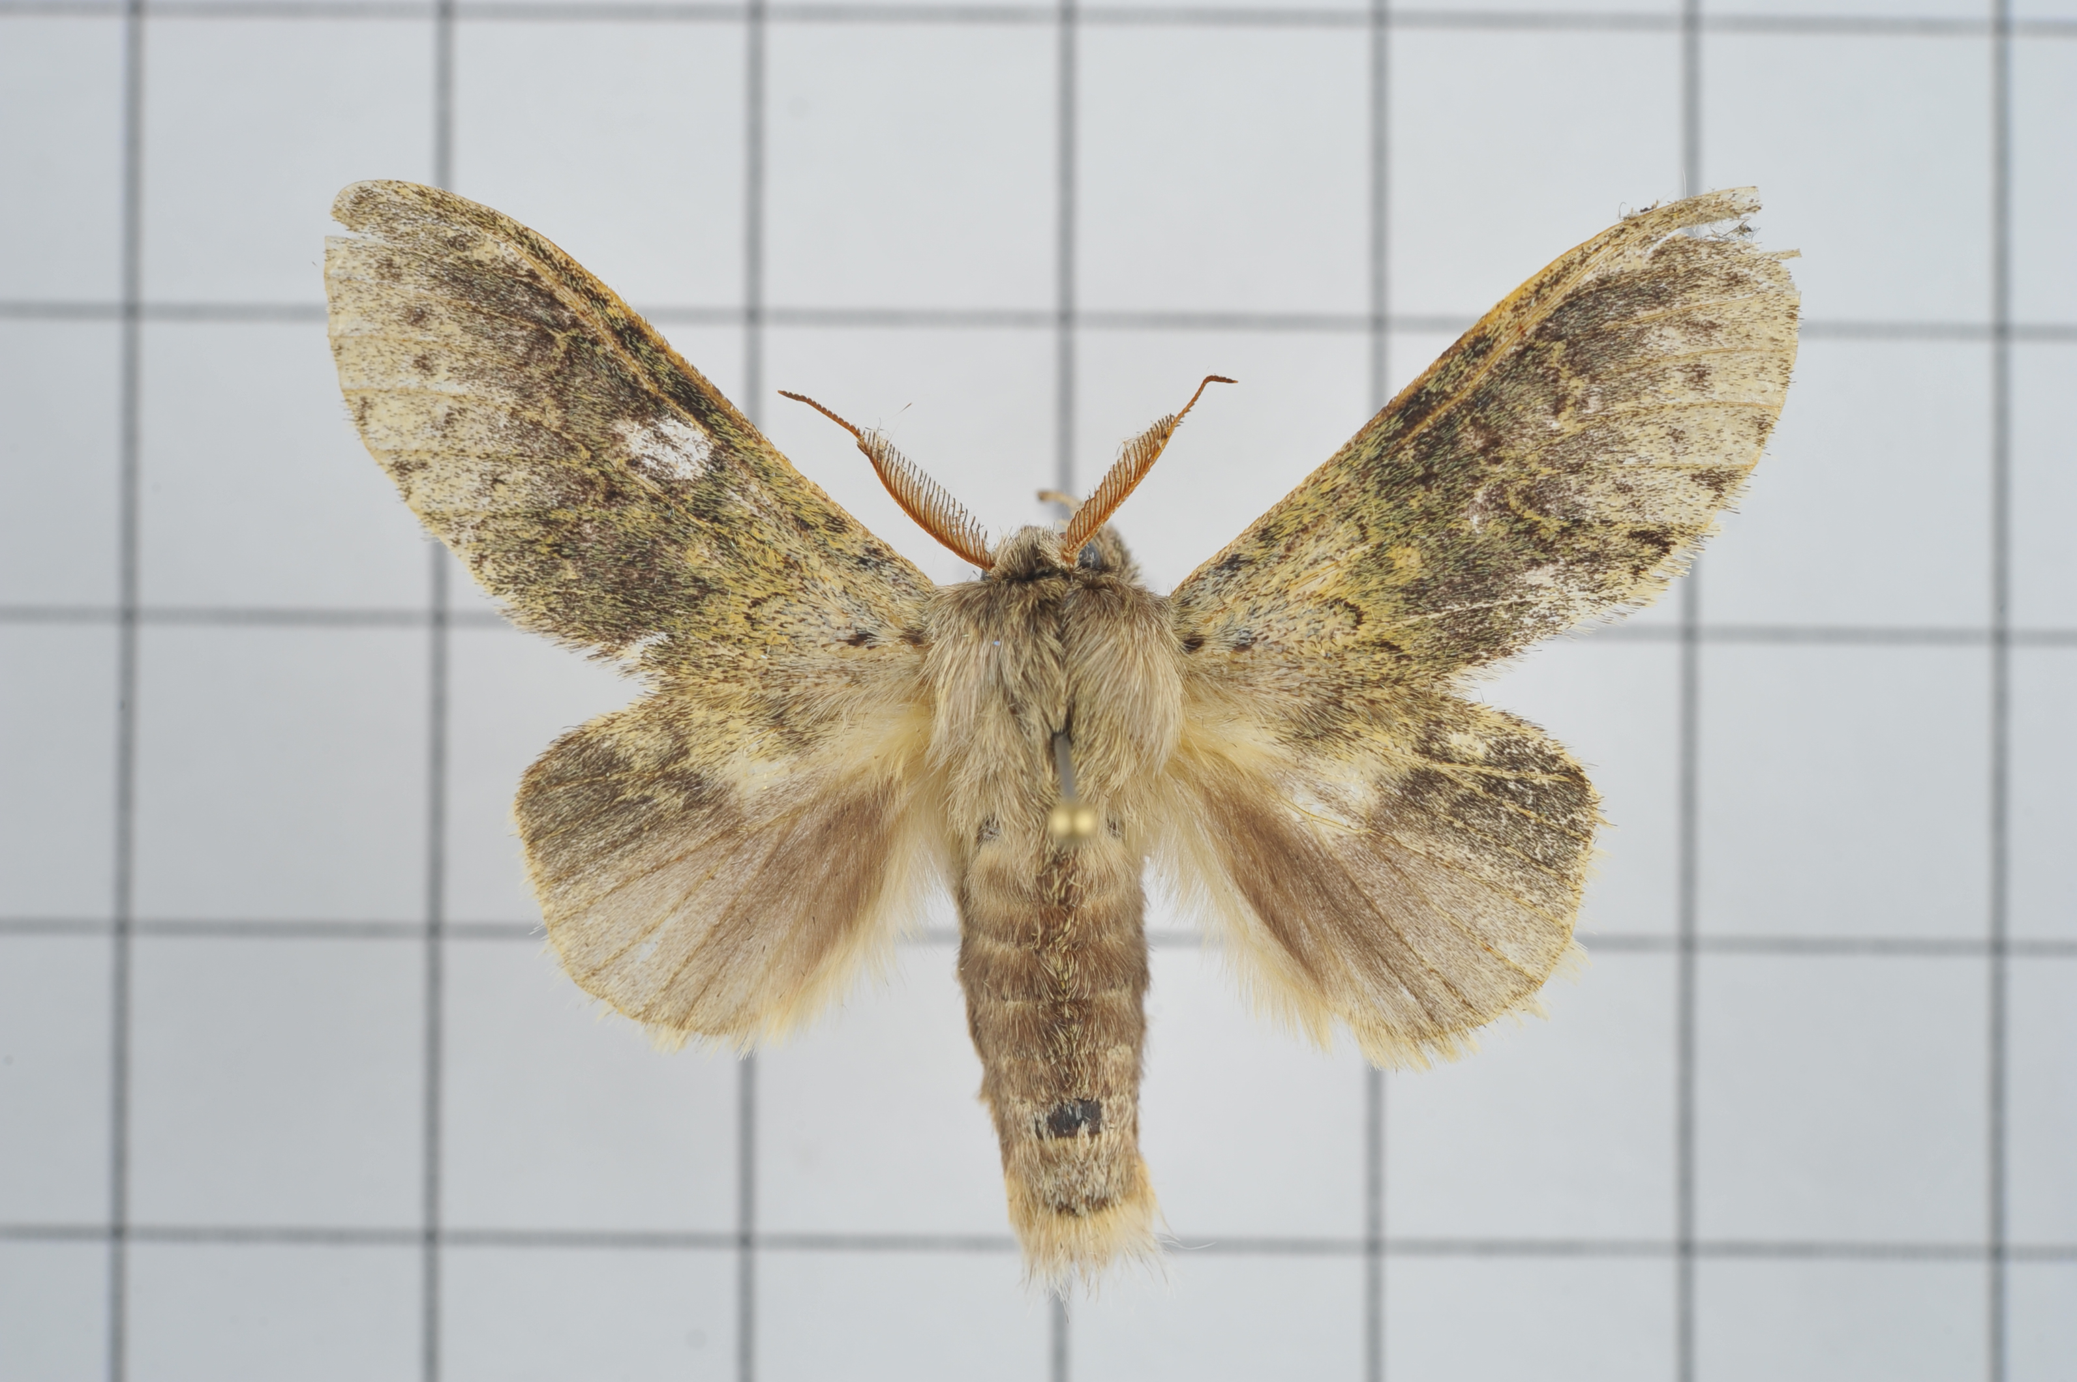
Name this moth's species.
Stauropus sikkimensis lushanus
